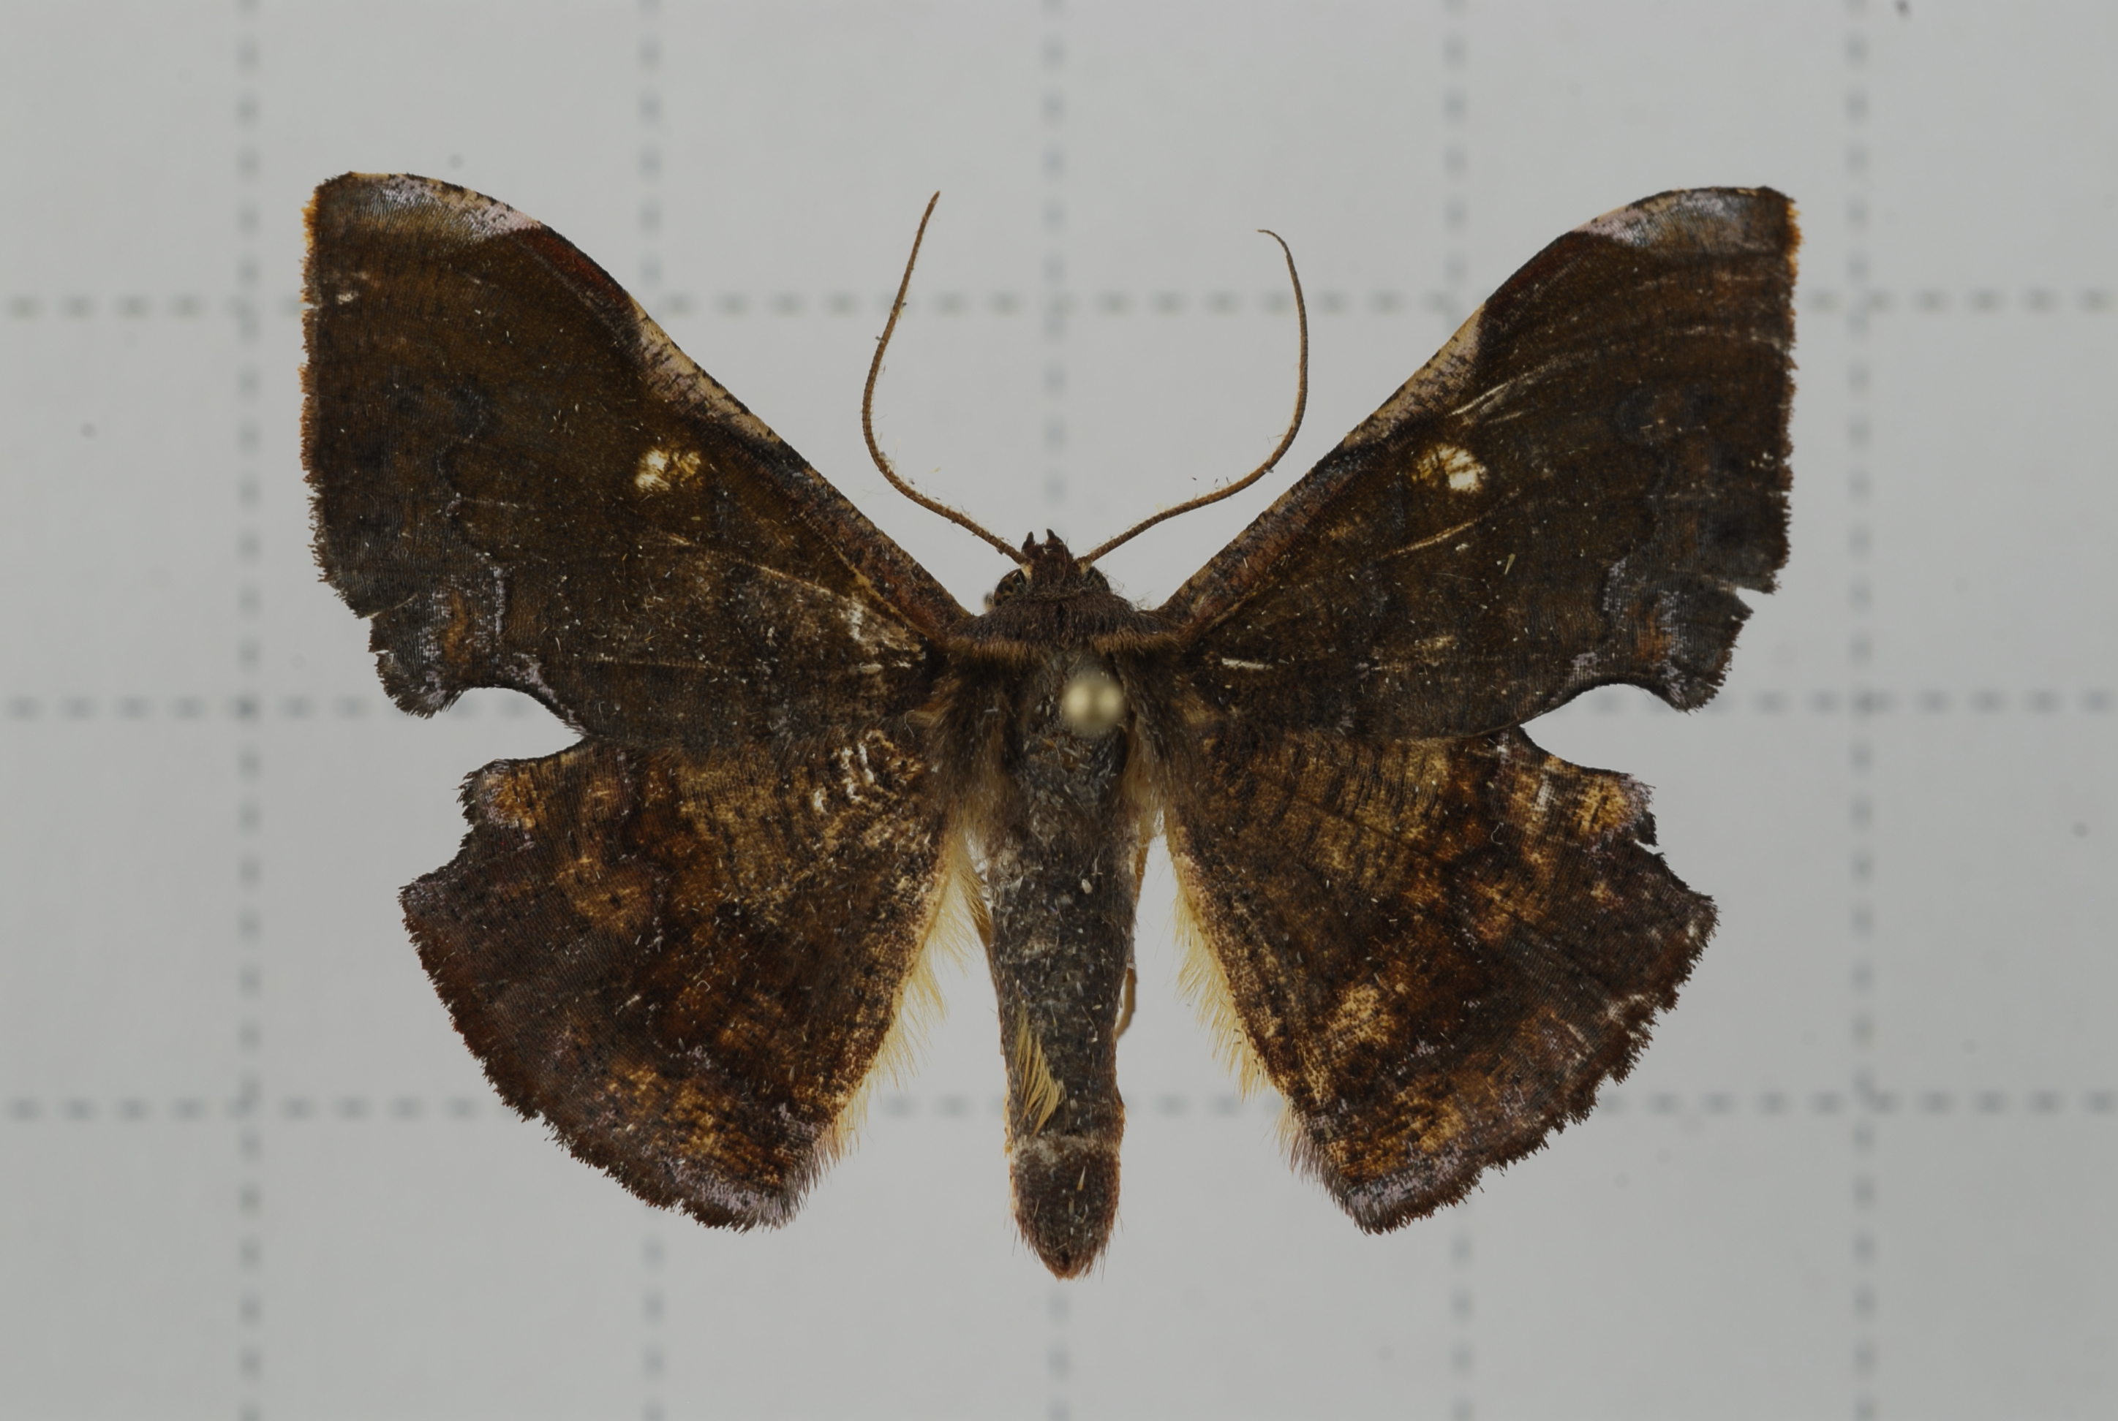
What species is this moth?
Fascellina chromataria
